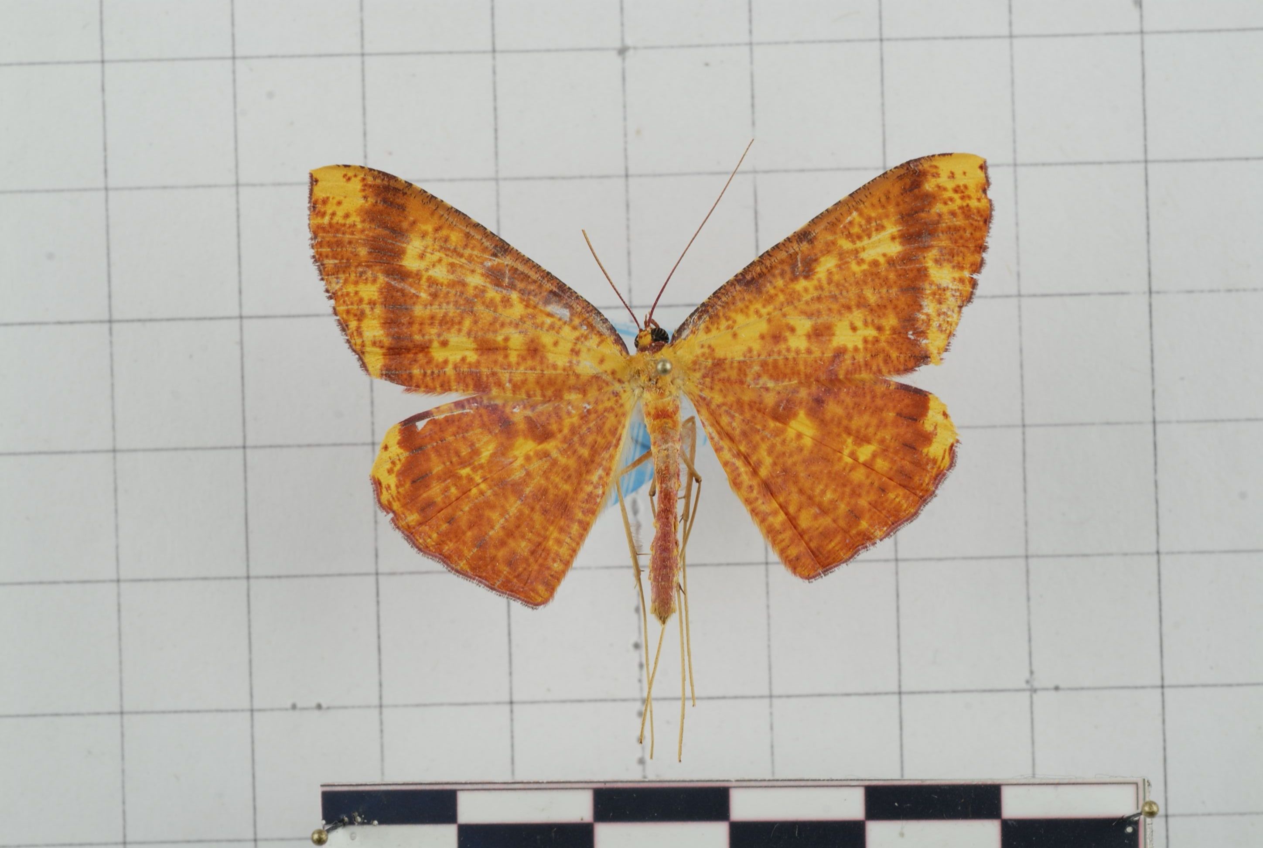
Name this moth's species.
Eumelea ludovicata ludovicata
